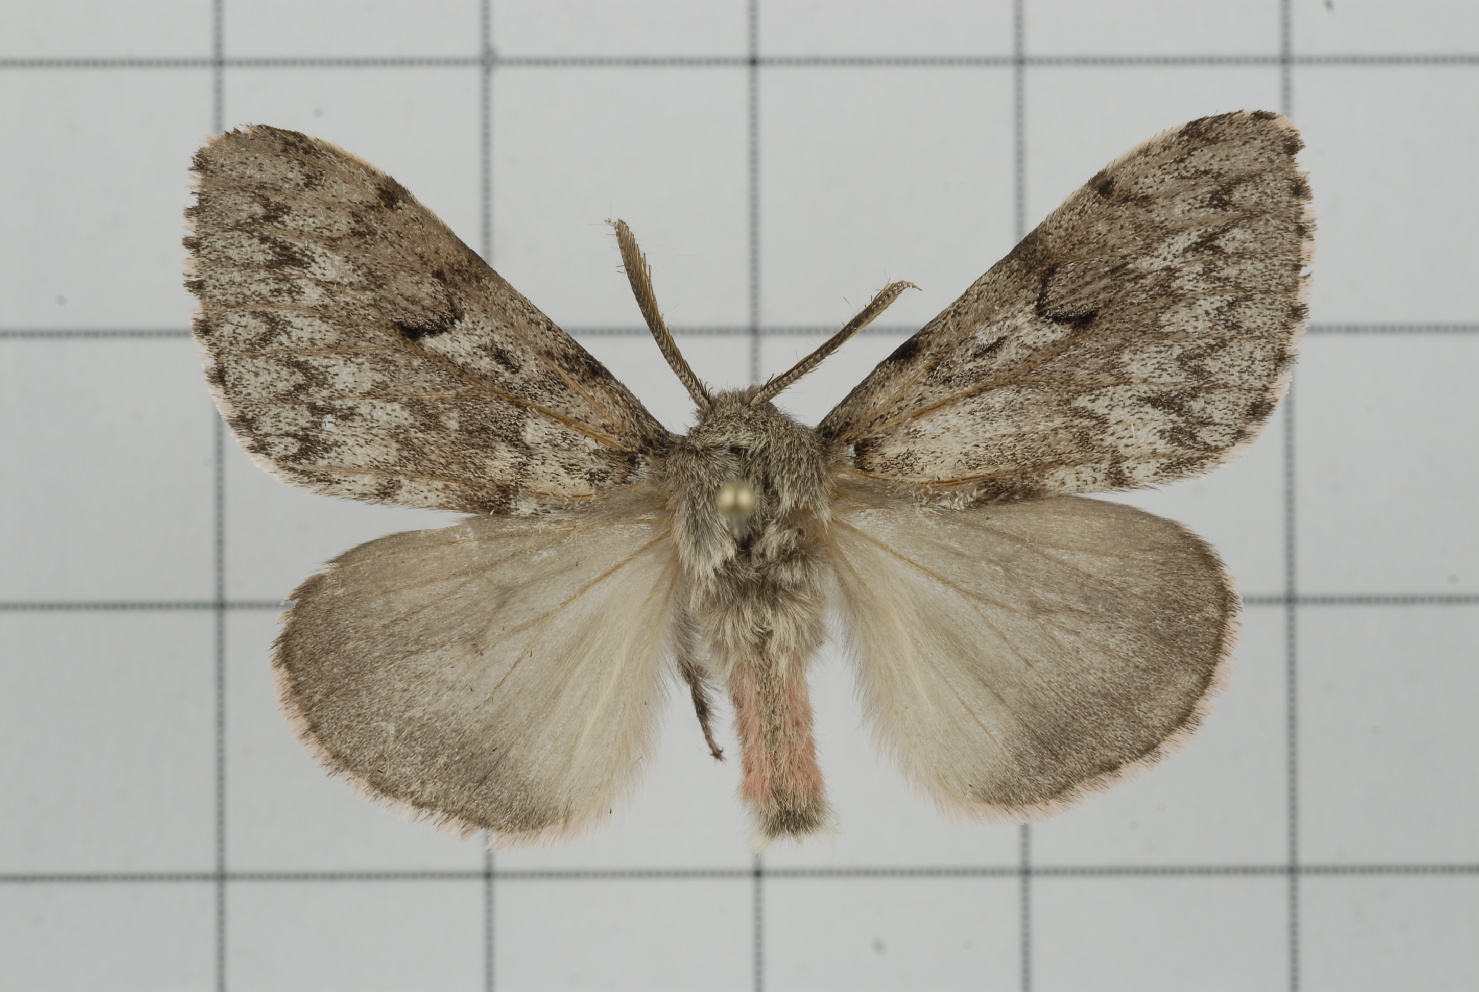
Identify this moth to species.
Lymantria umbrifera
